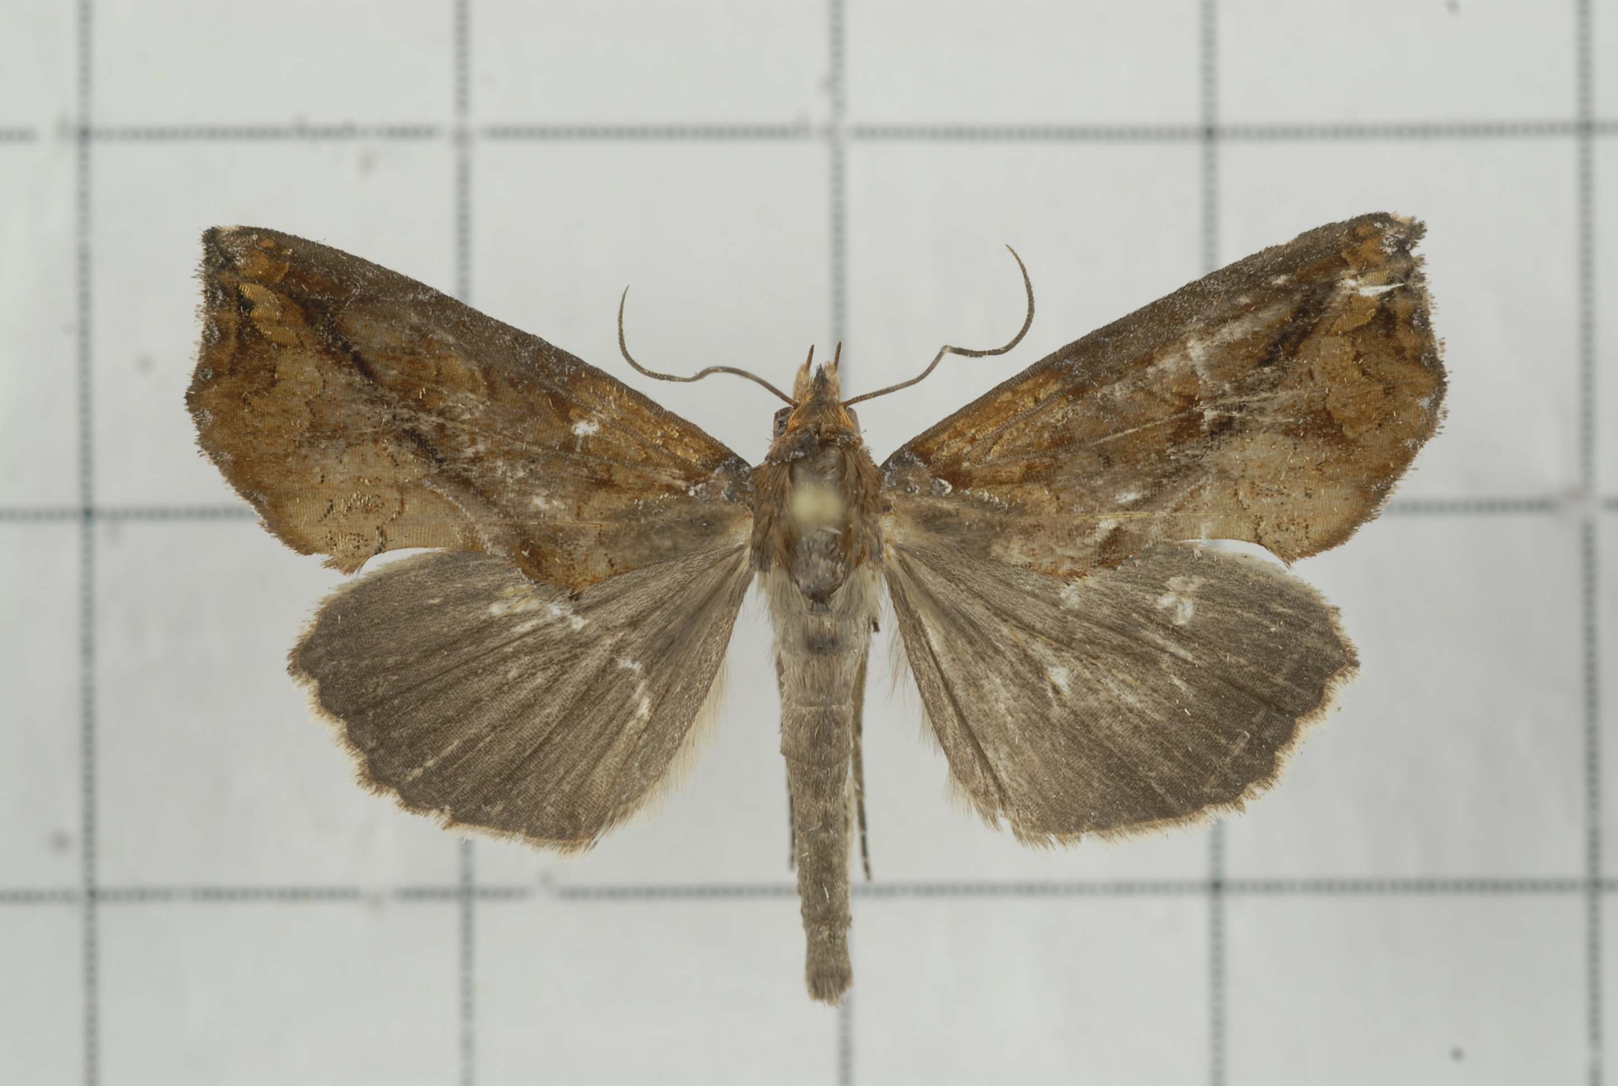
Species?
Plusiodonta coelonota
